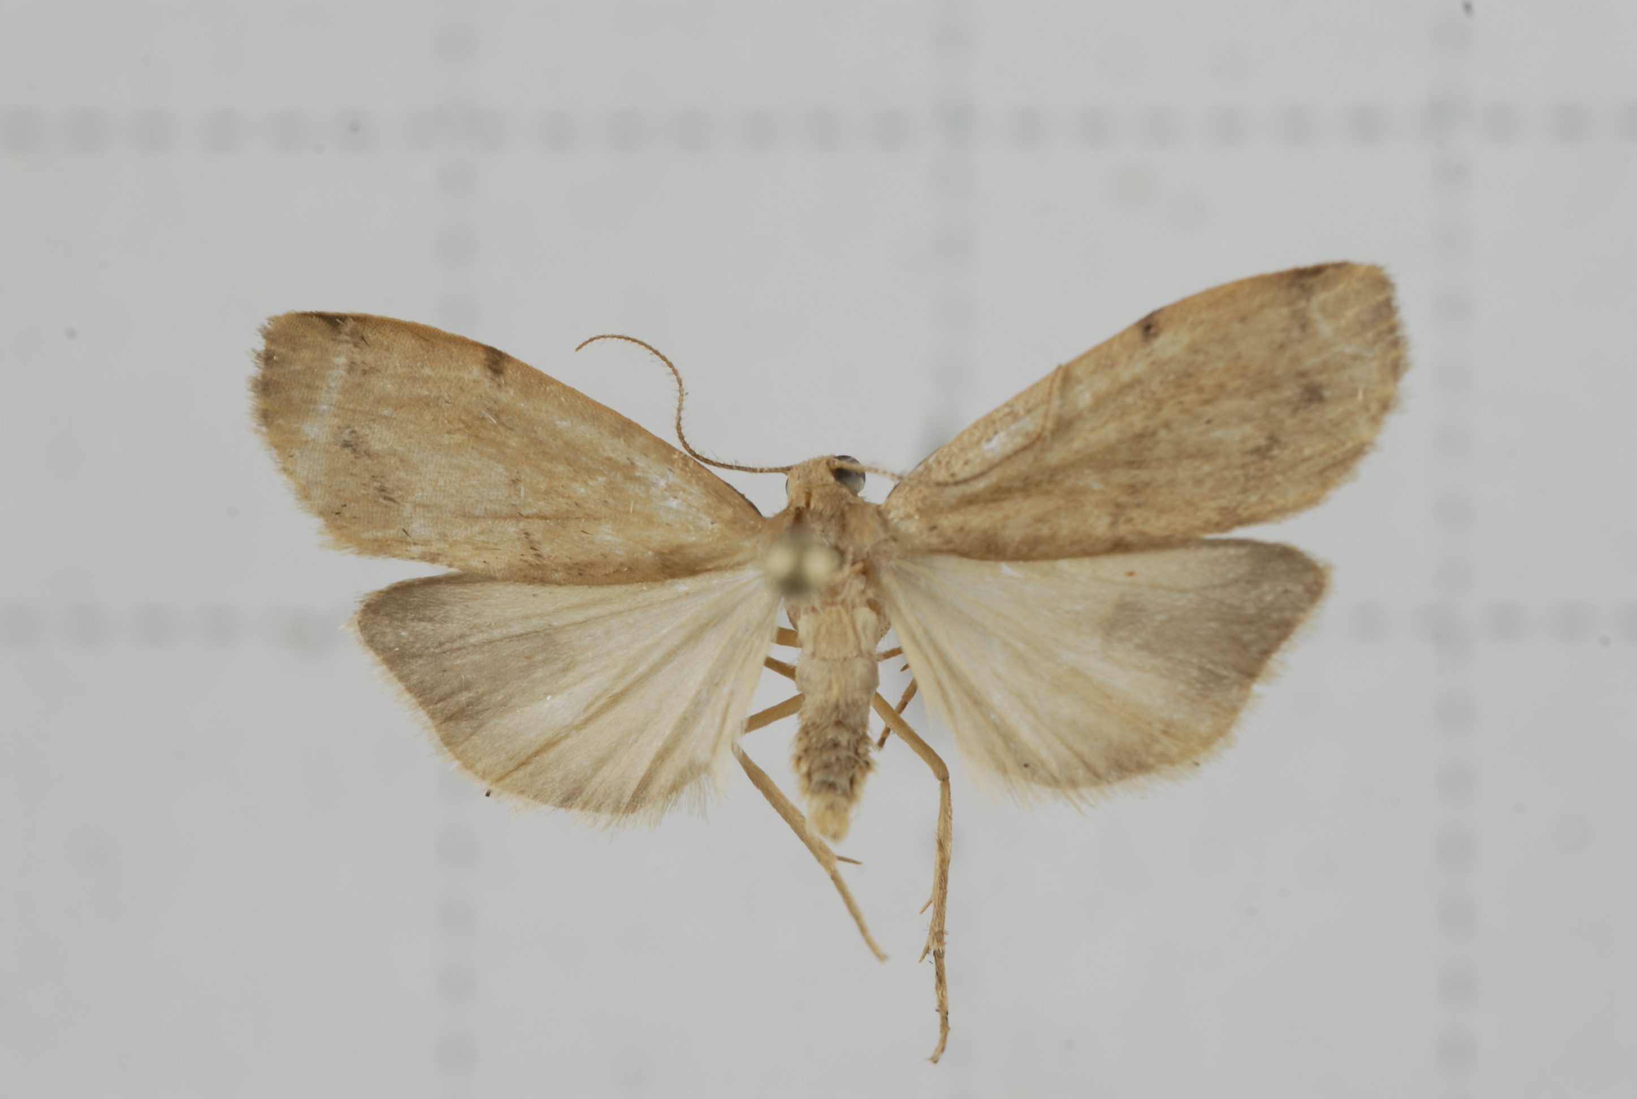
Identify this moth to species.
Mithuna arizana
